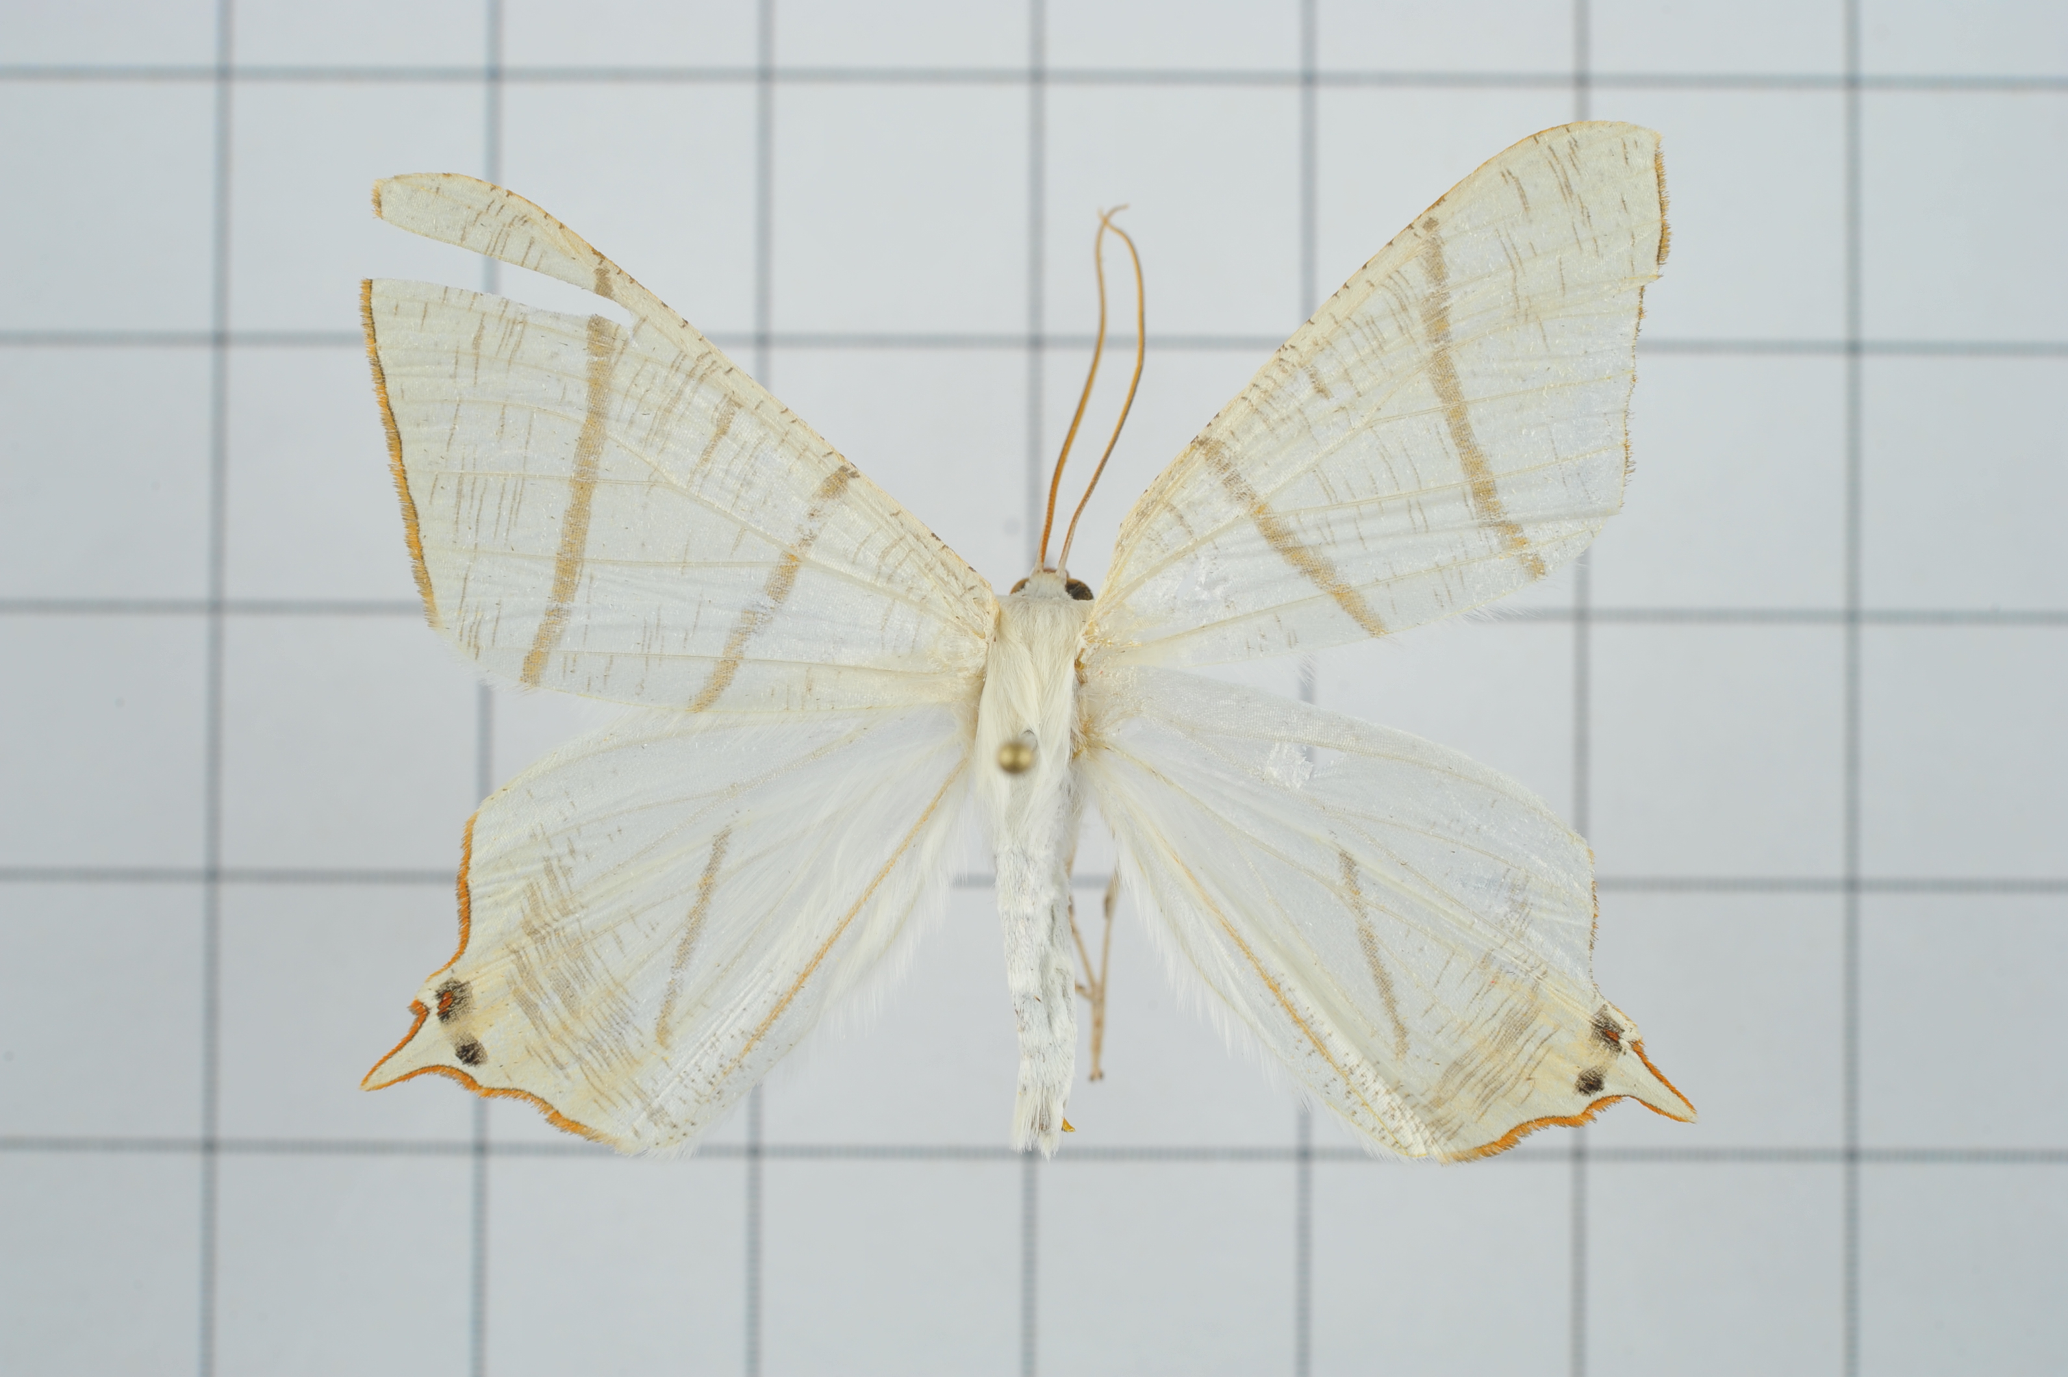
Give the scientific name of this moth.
Ourapteryx changi
